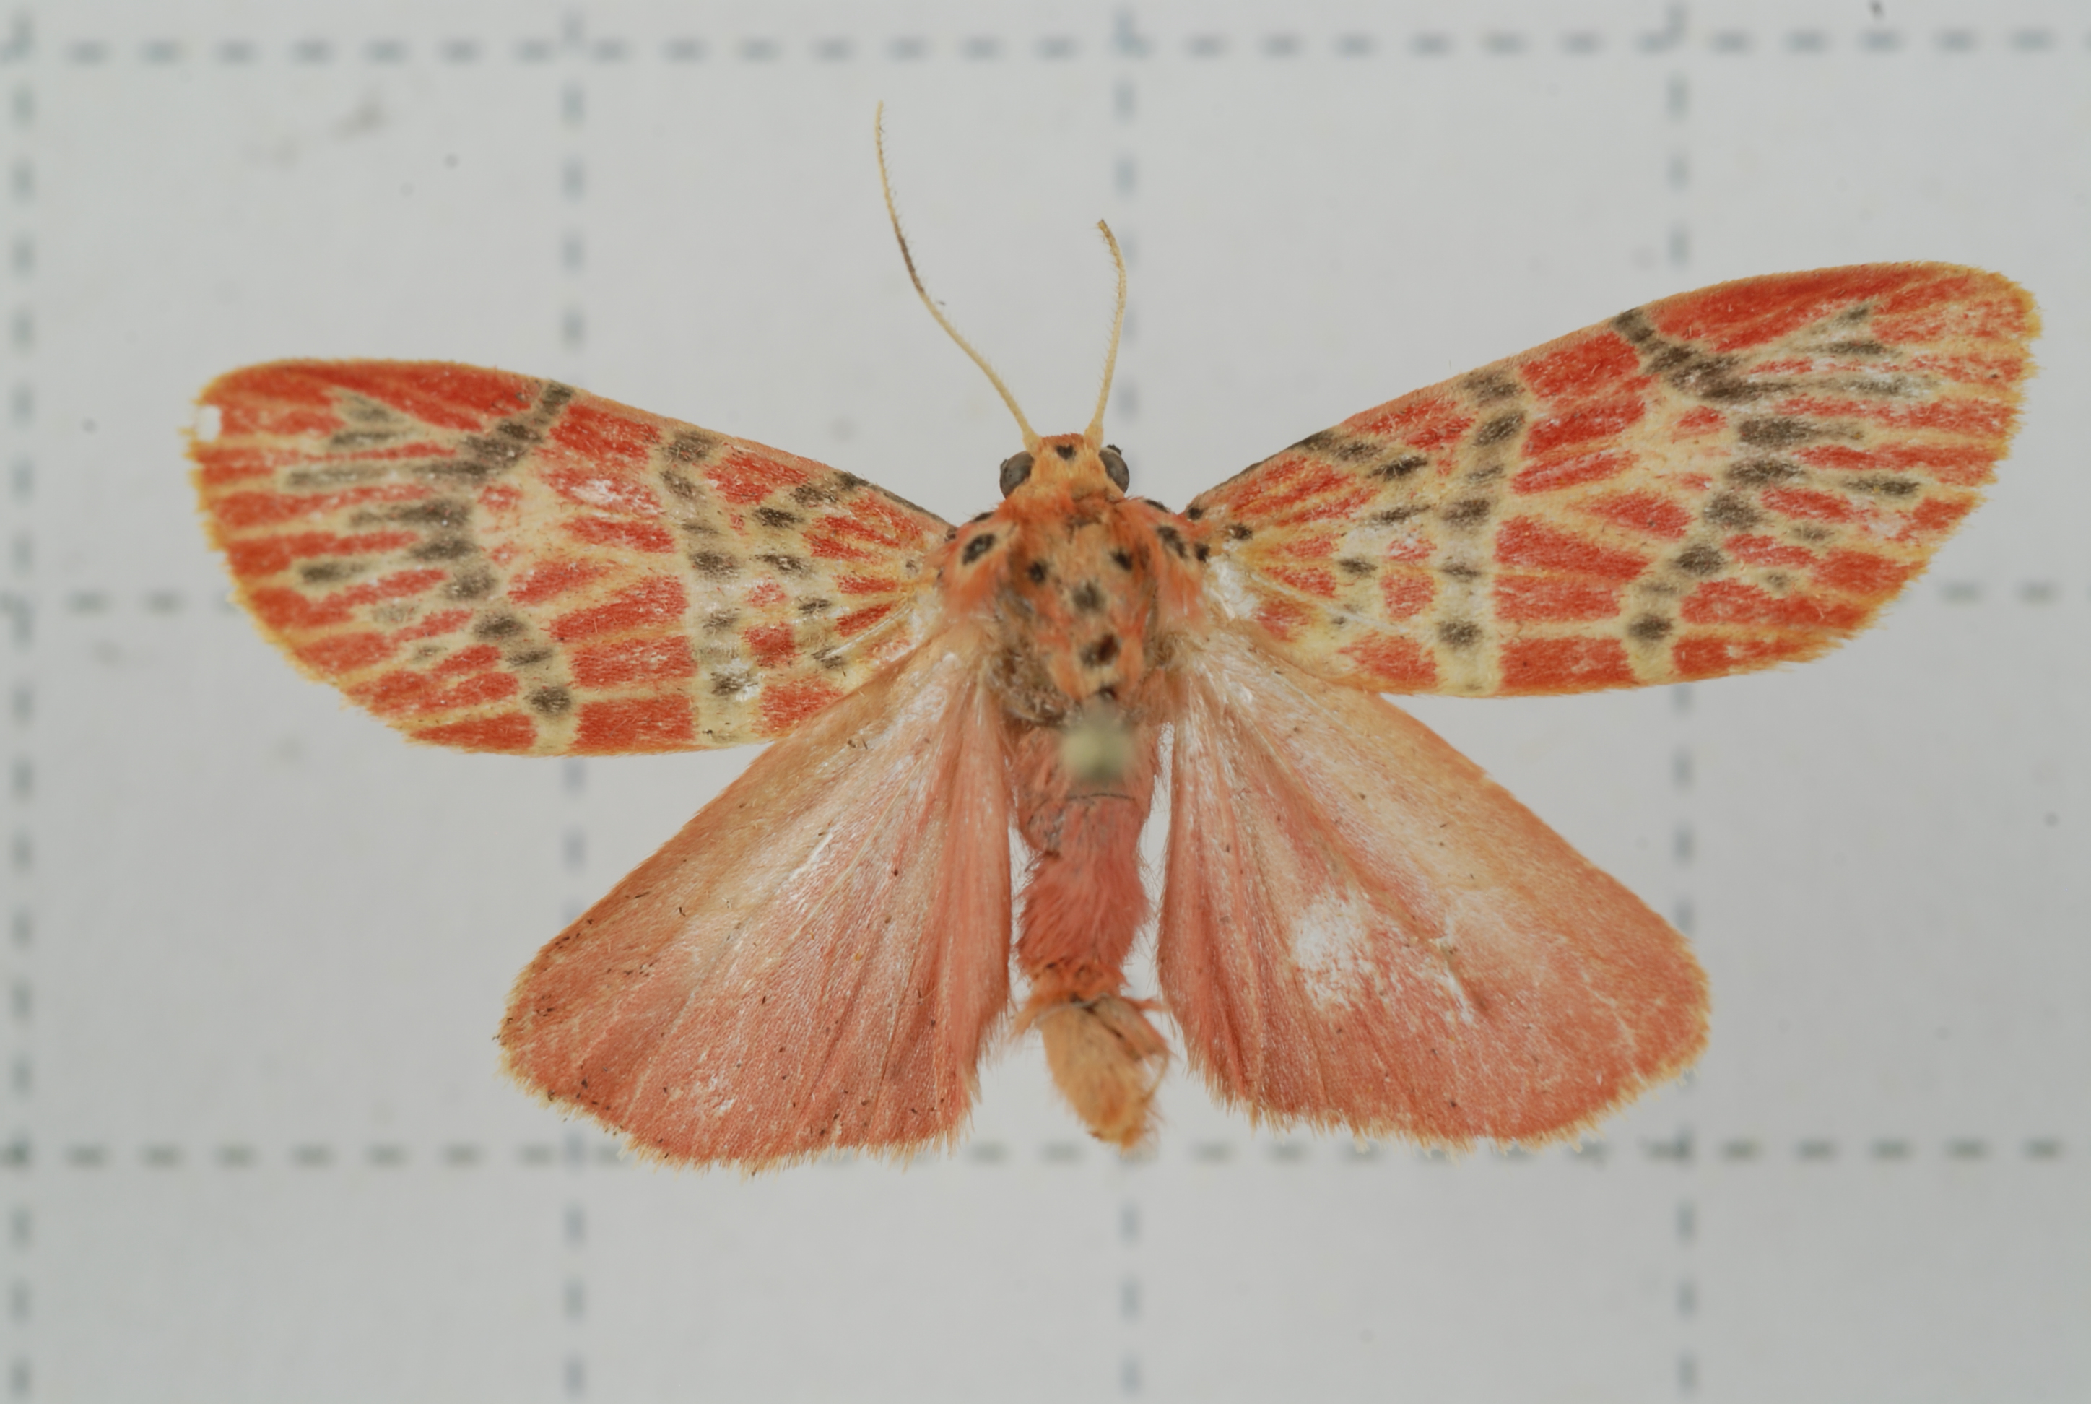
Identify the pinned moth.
Barsine sauteri
